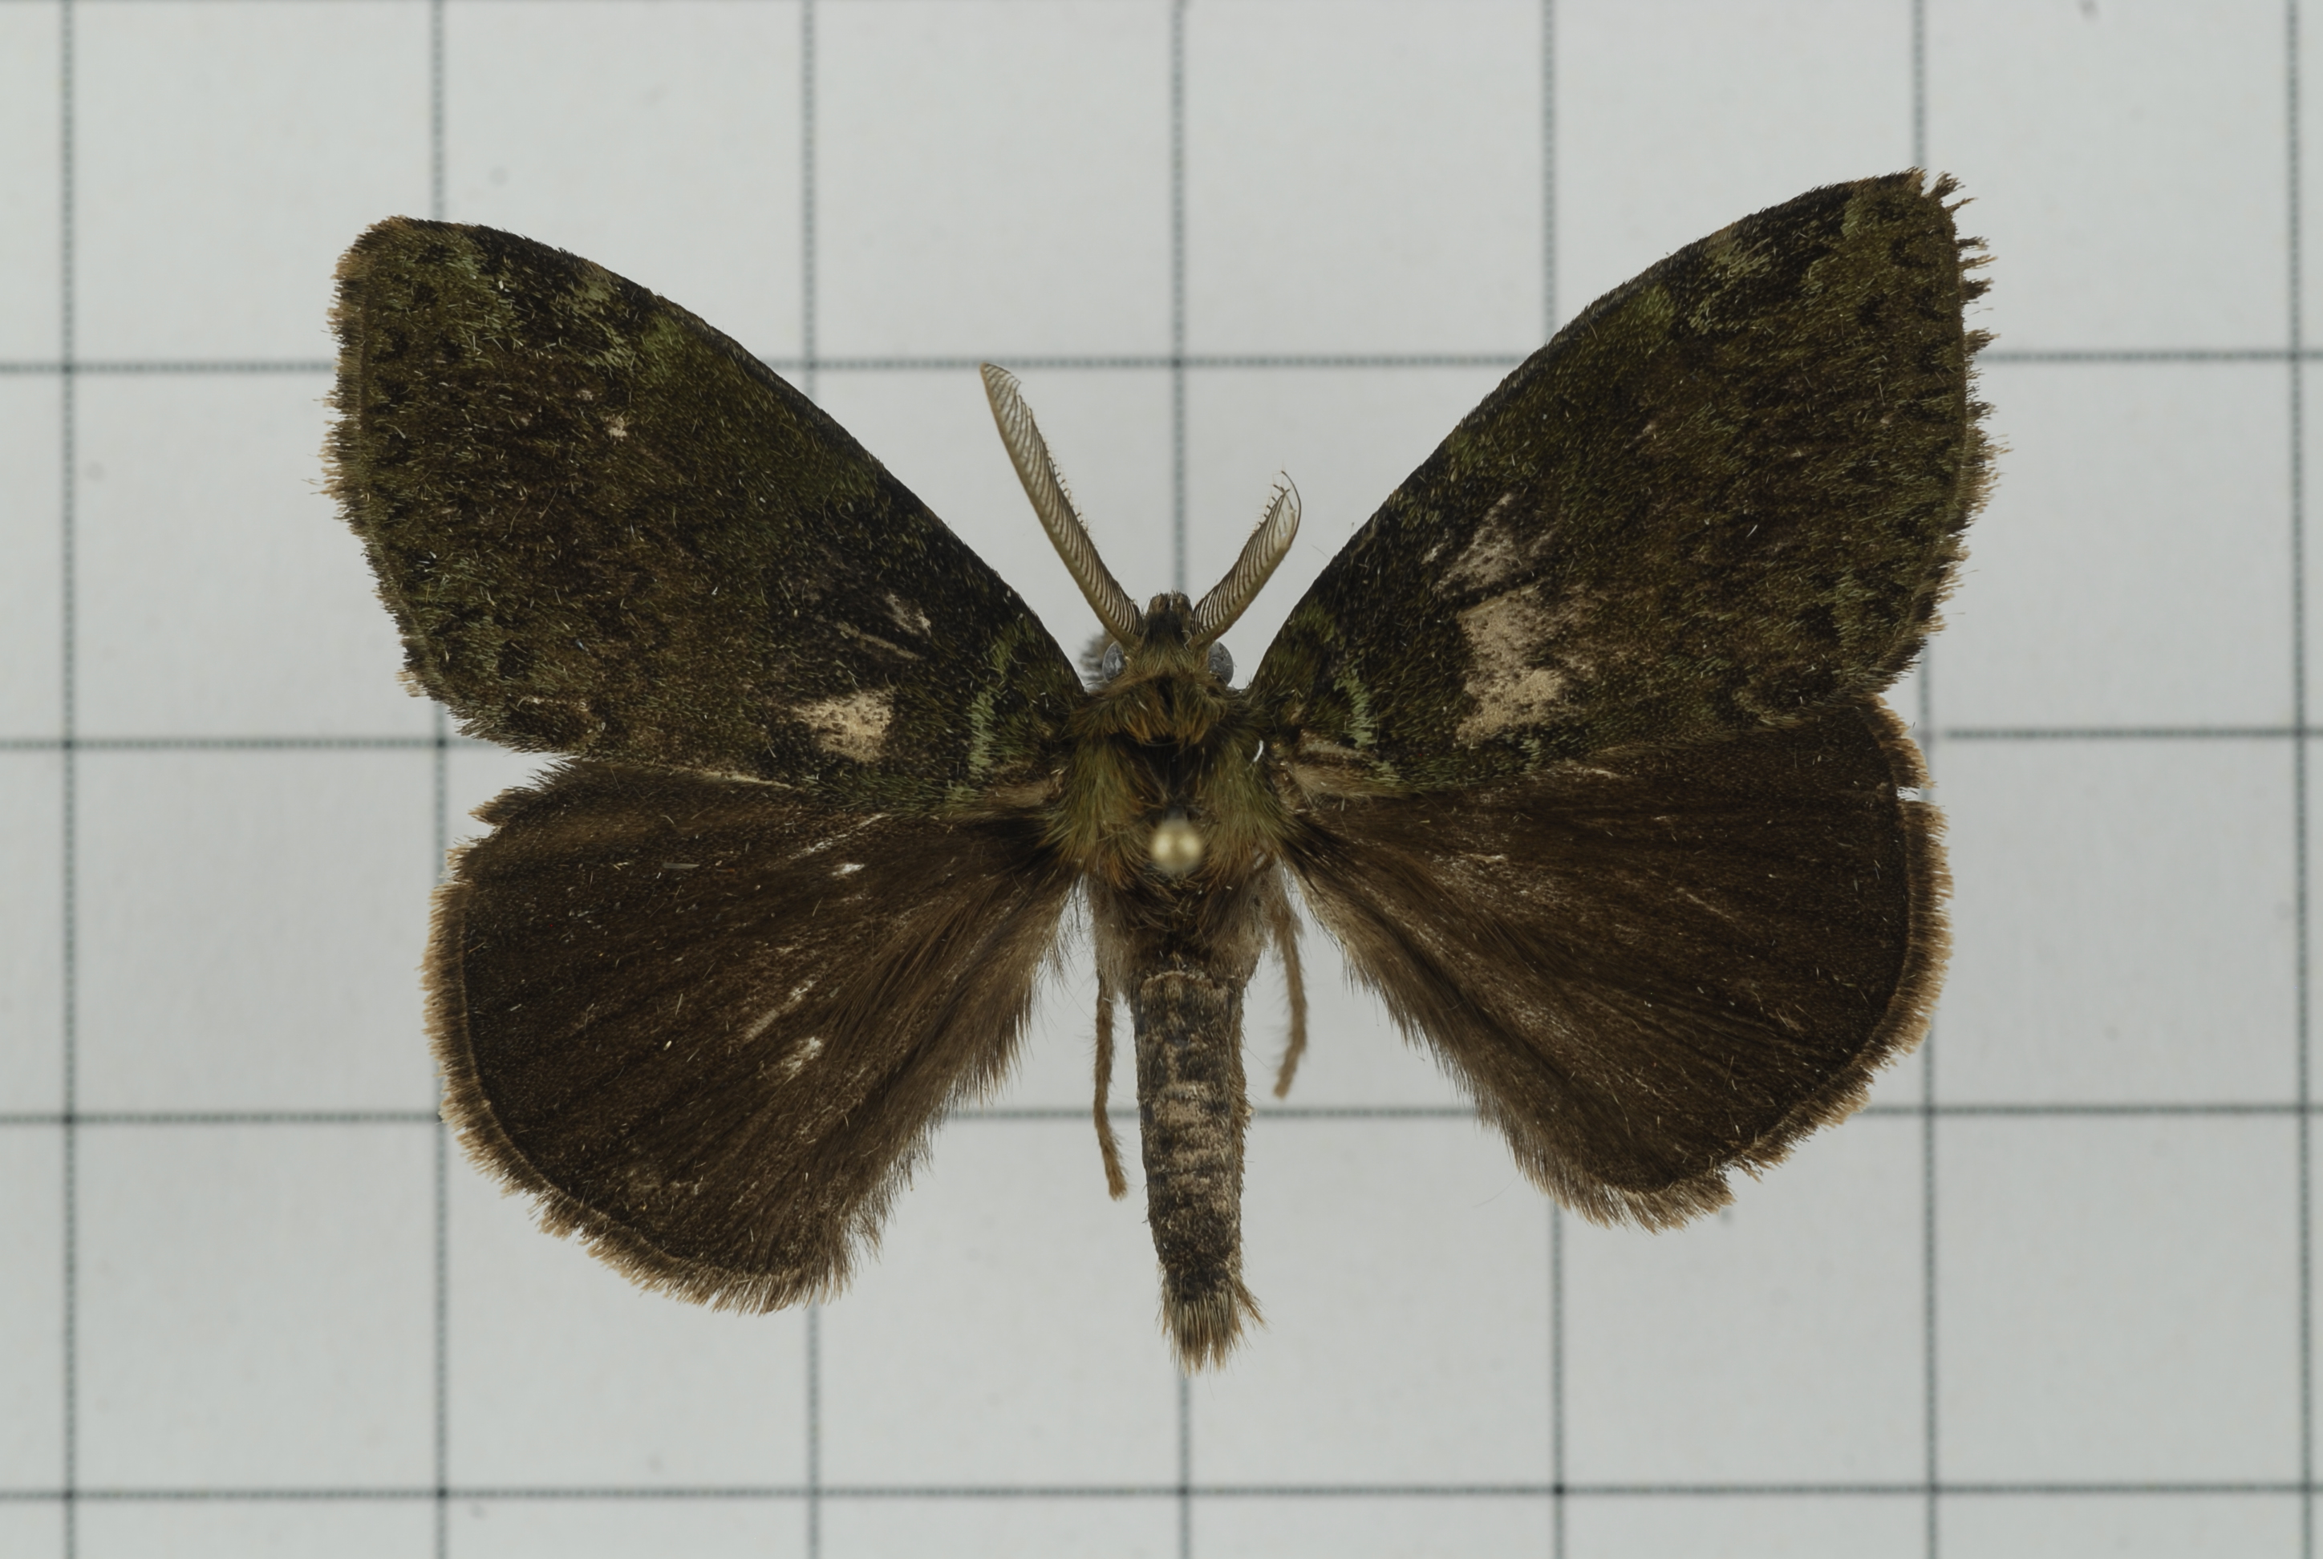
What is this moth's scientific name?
Ilema olivacea
